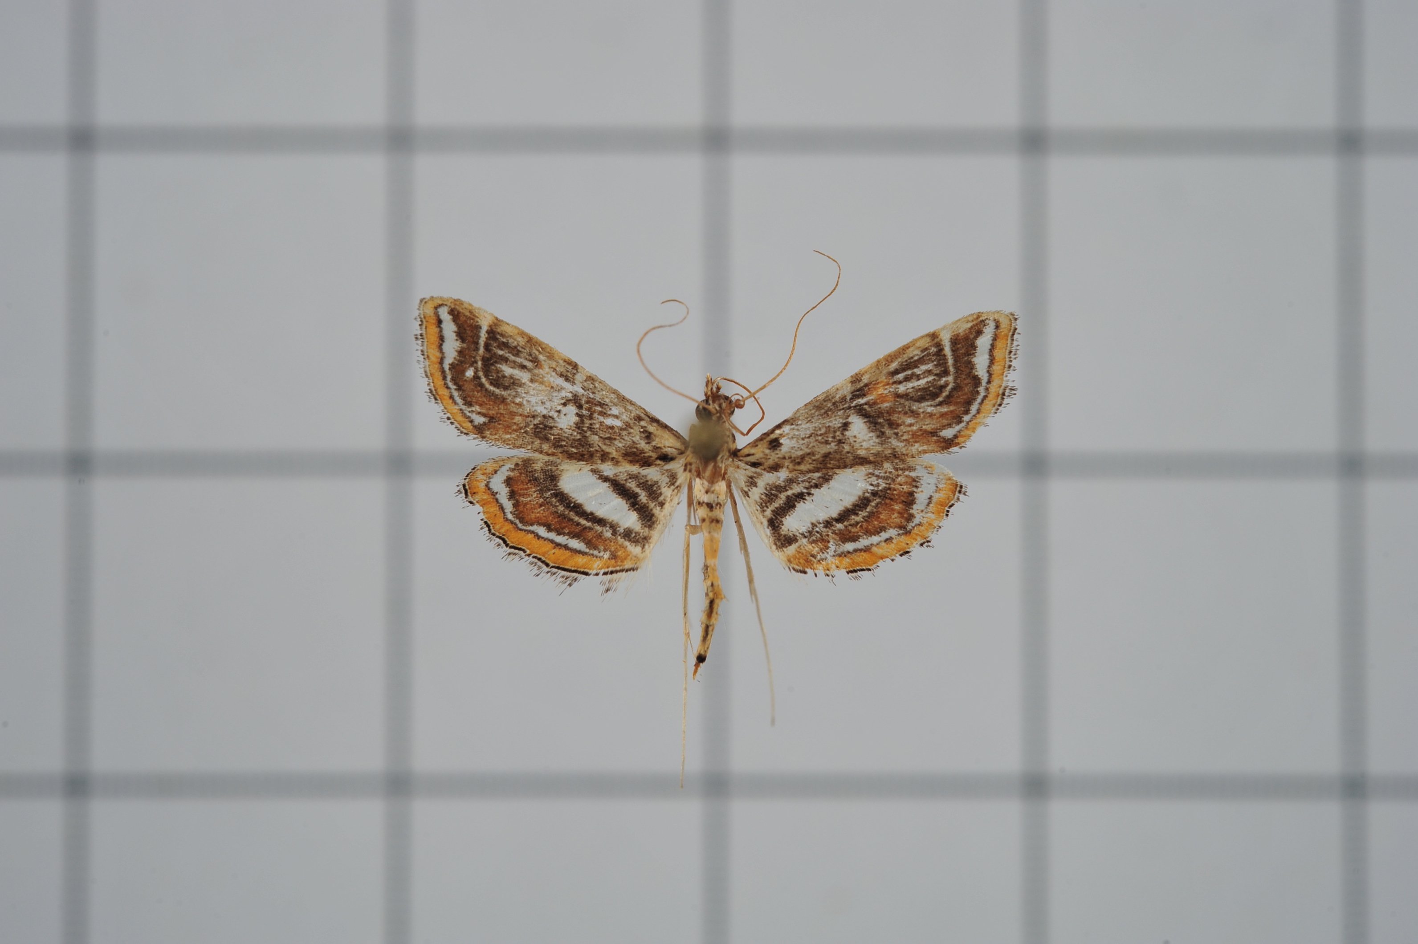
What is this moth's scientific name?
Paracymoriza cataclystalis
